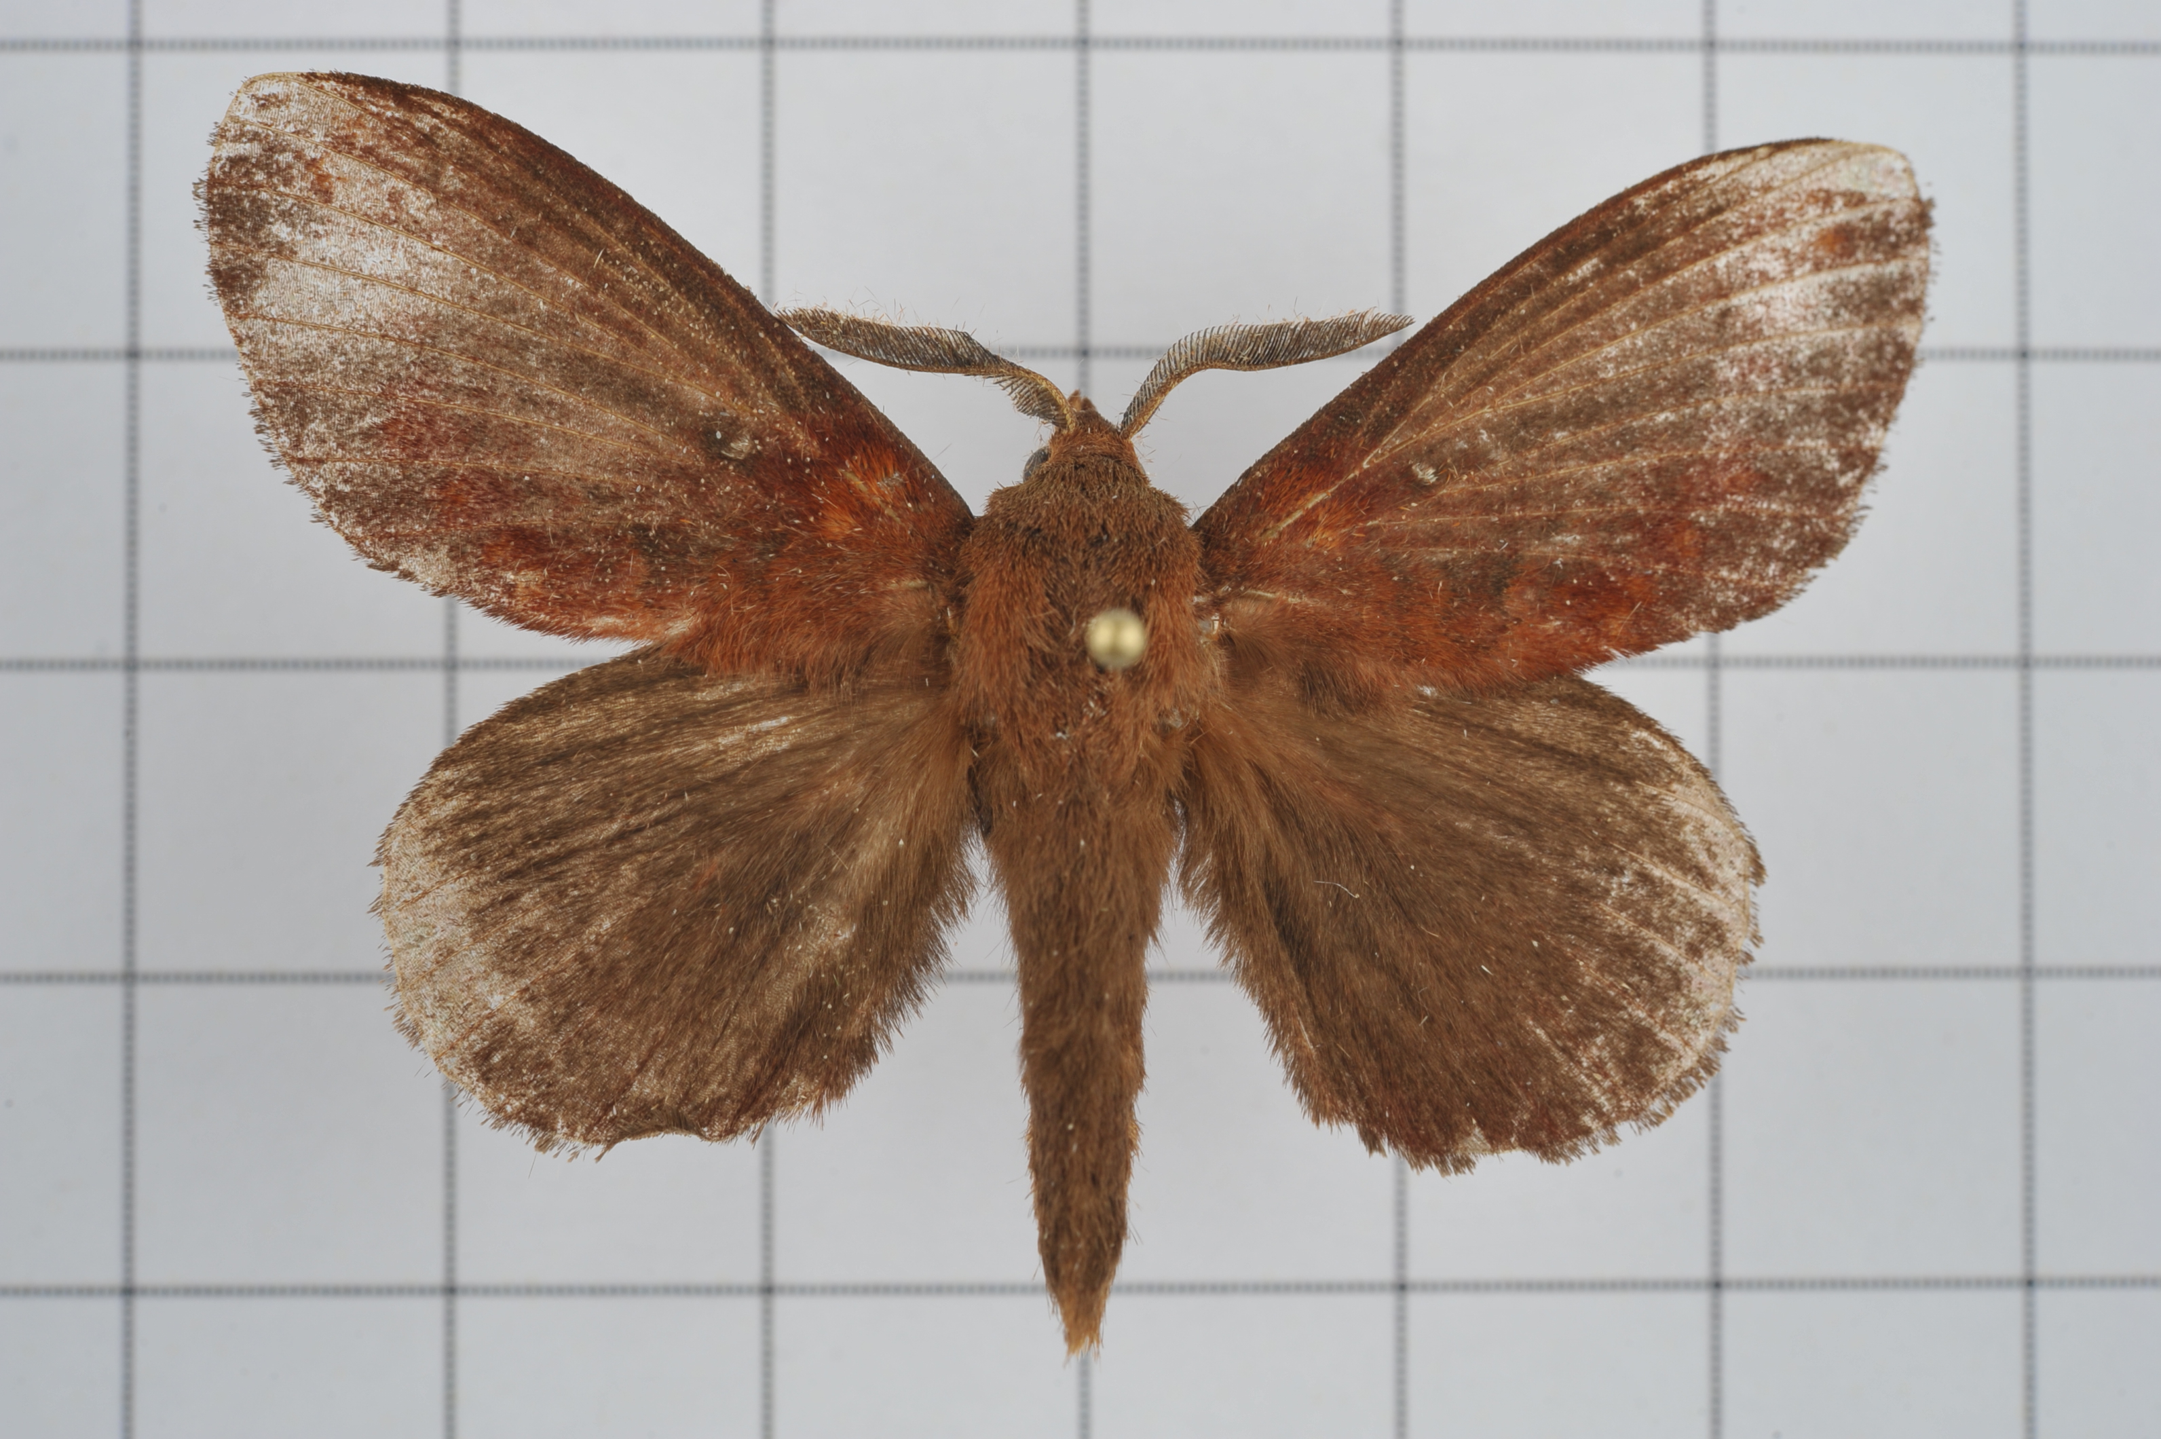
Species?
Dendrolimus kikuchii kikuchii
